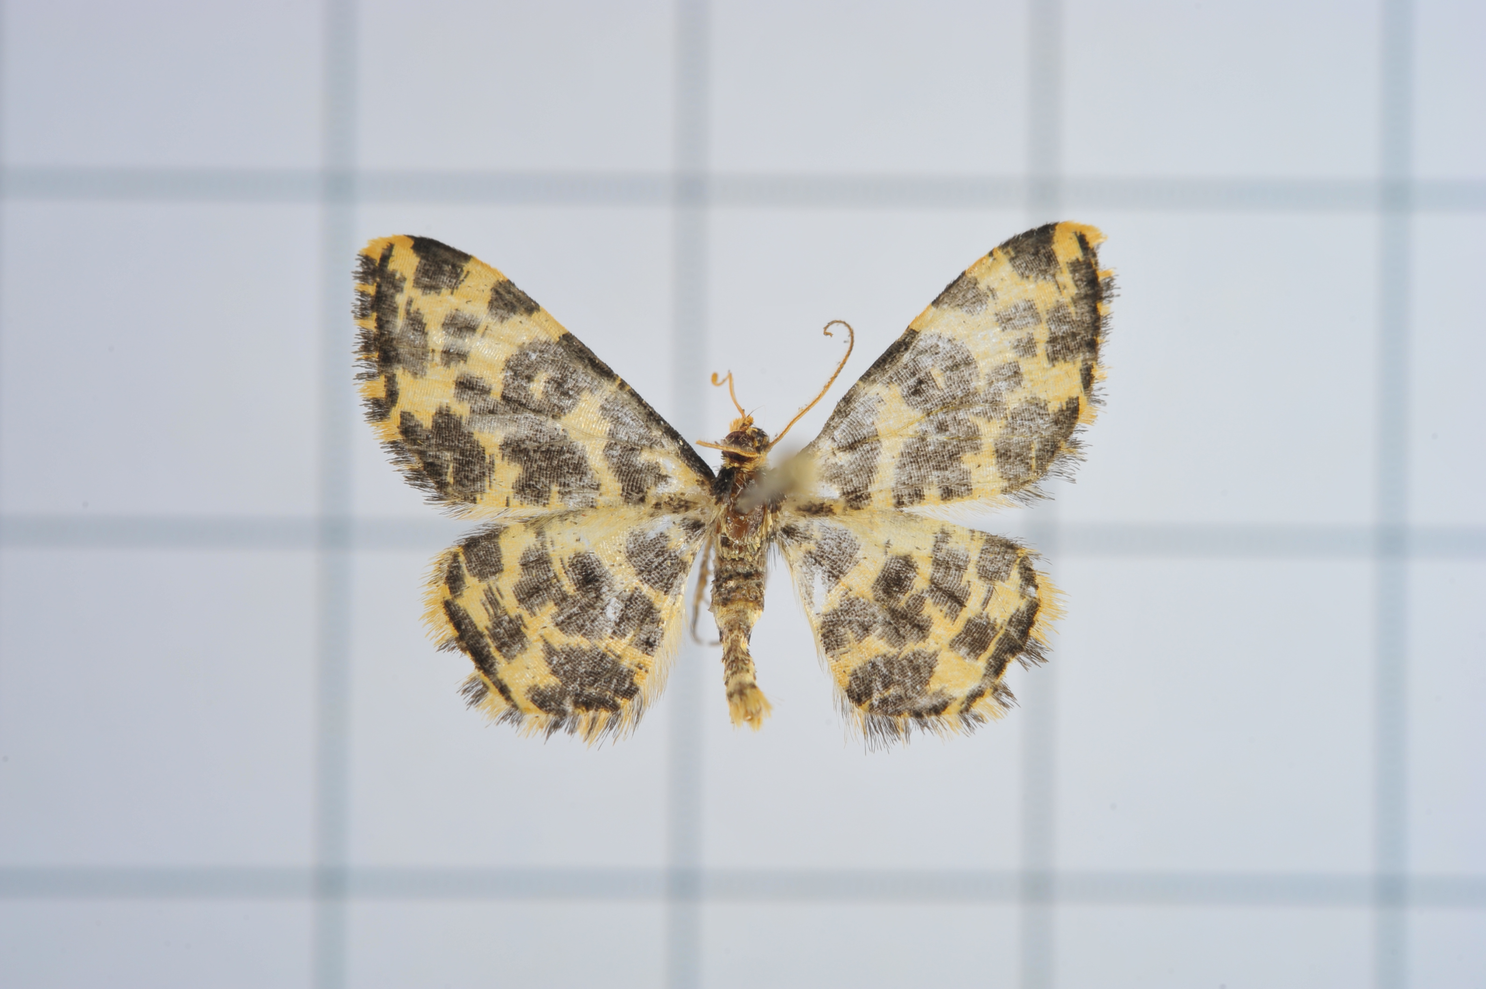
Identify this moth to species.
Monocerotesa abraxides
